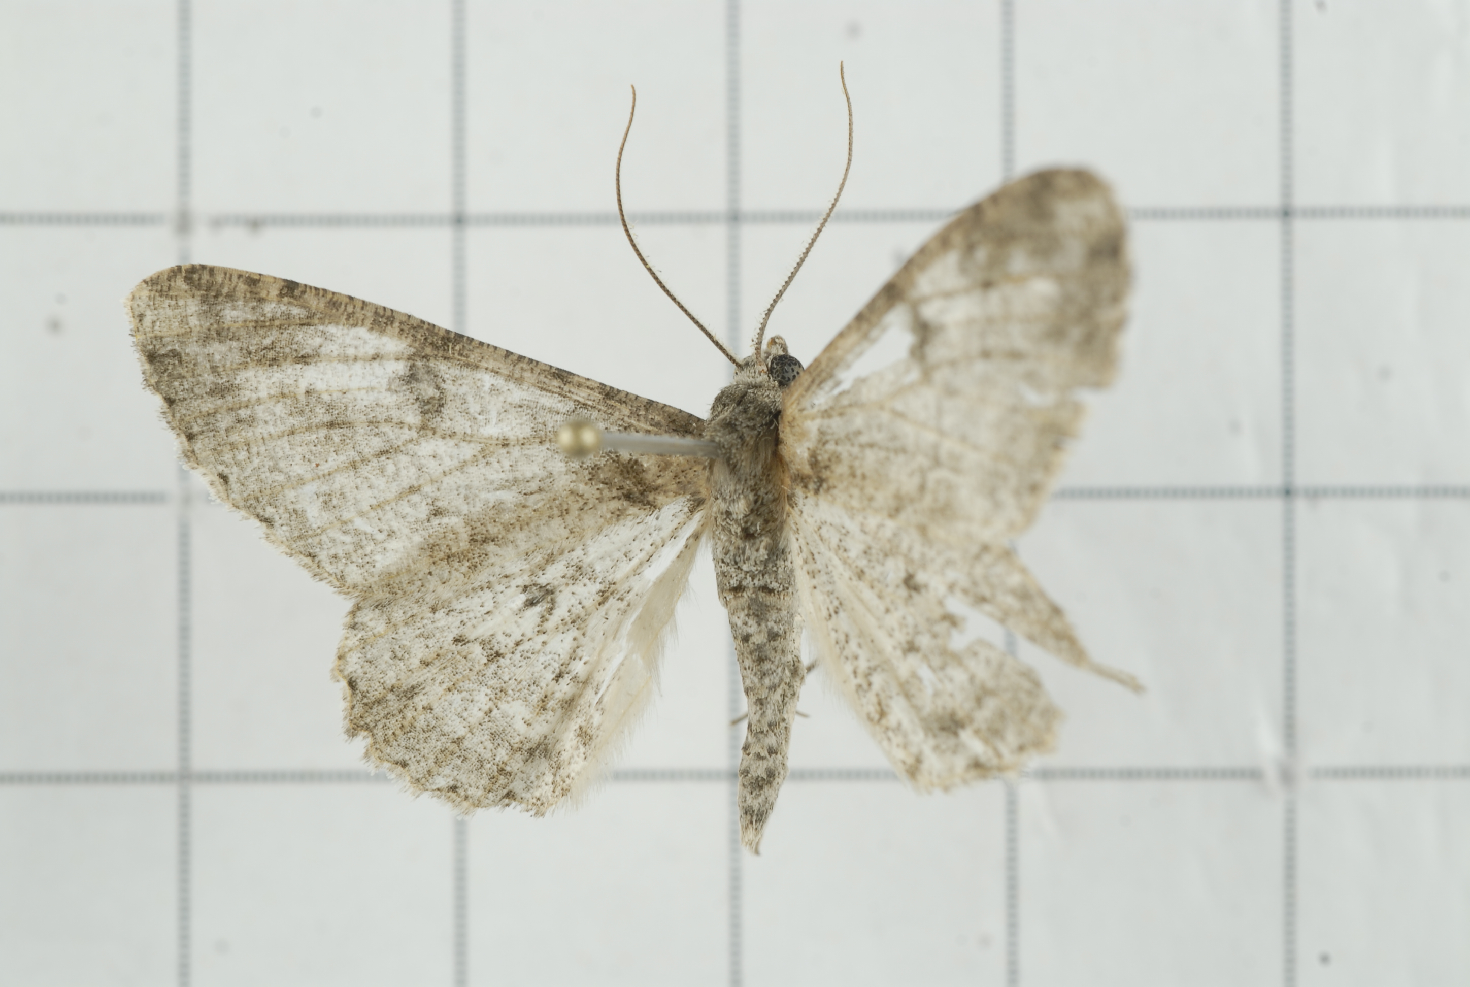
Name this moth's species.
Ascotis selenaria imparata
